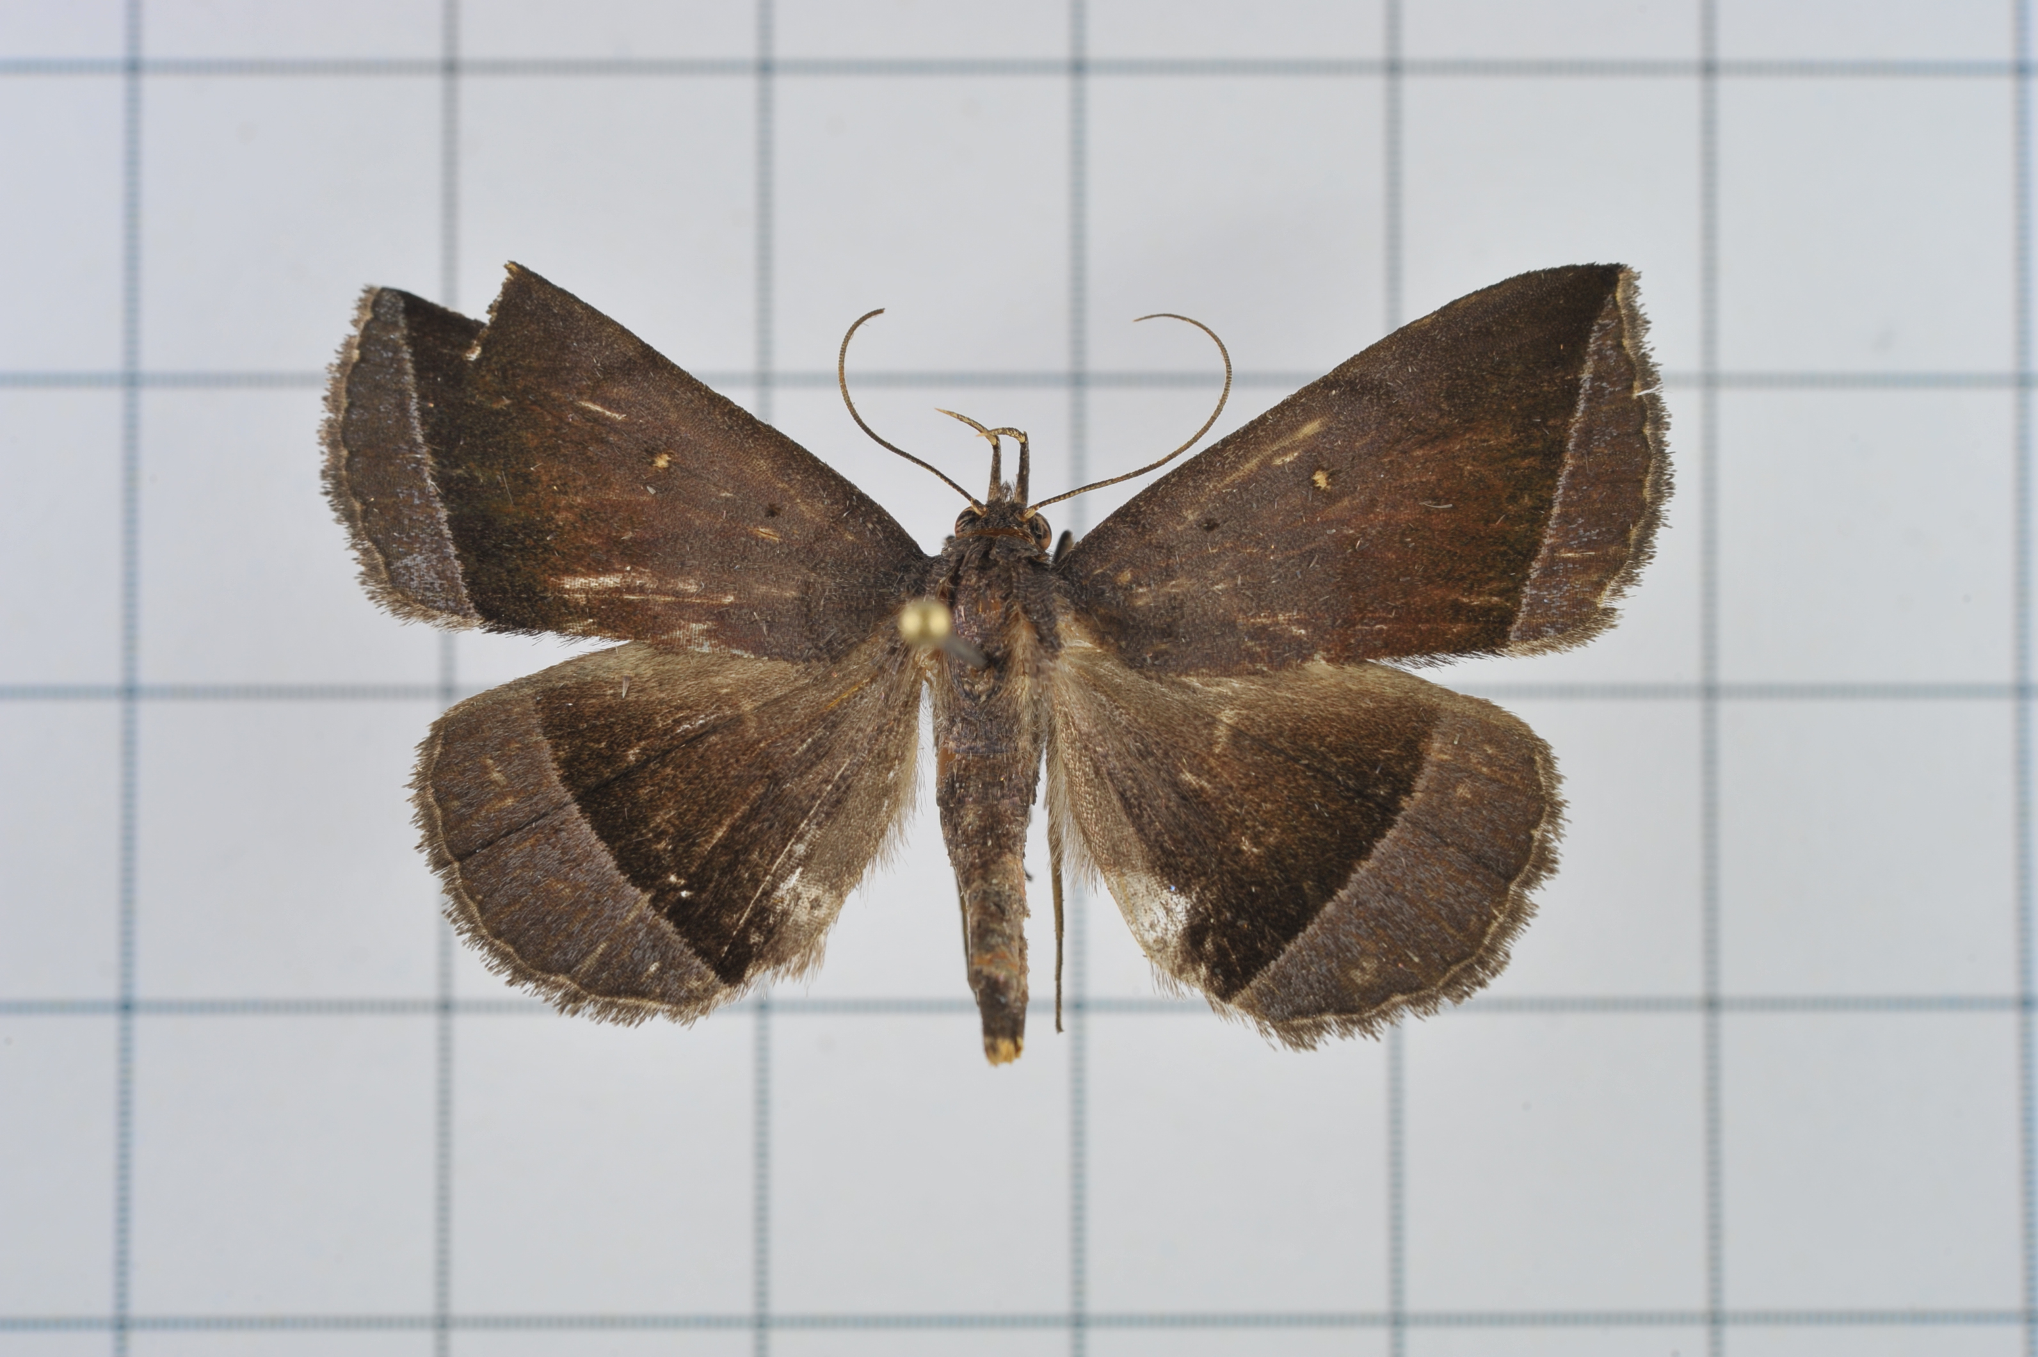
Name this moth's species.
Hadennia hisbonalis
